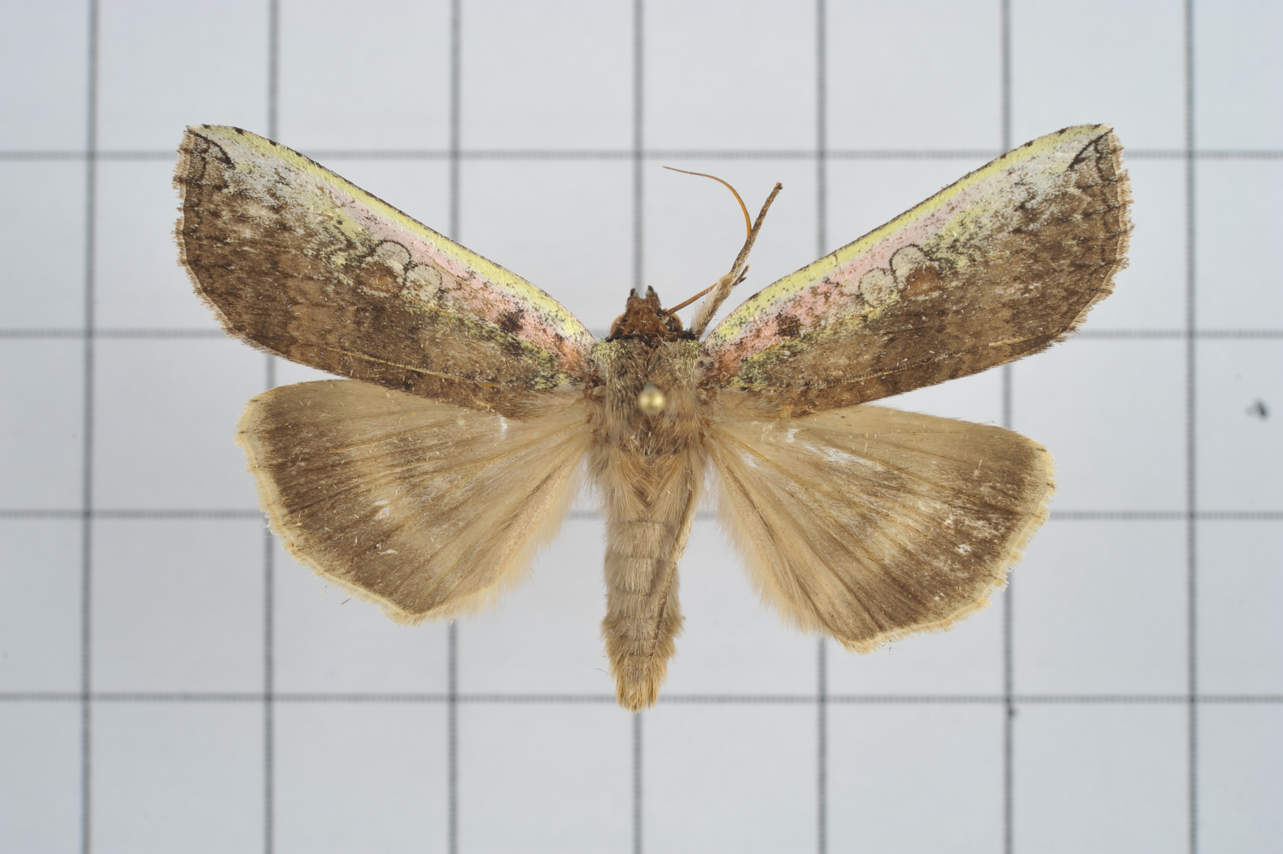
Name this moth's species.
Tethea oberthueri taiwana
